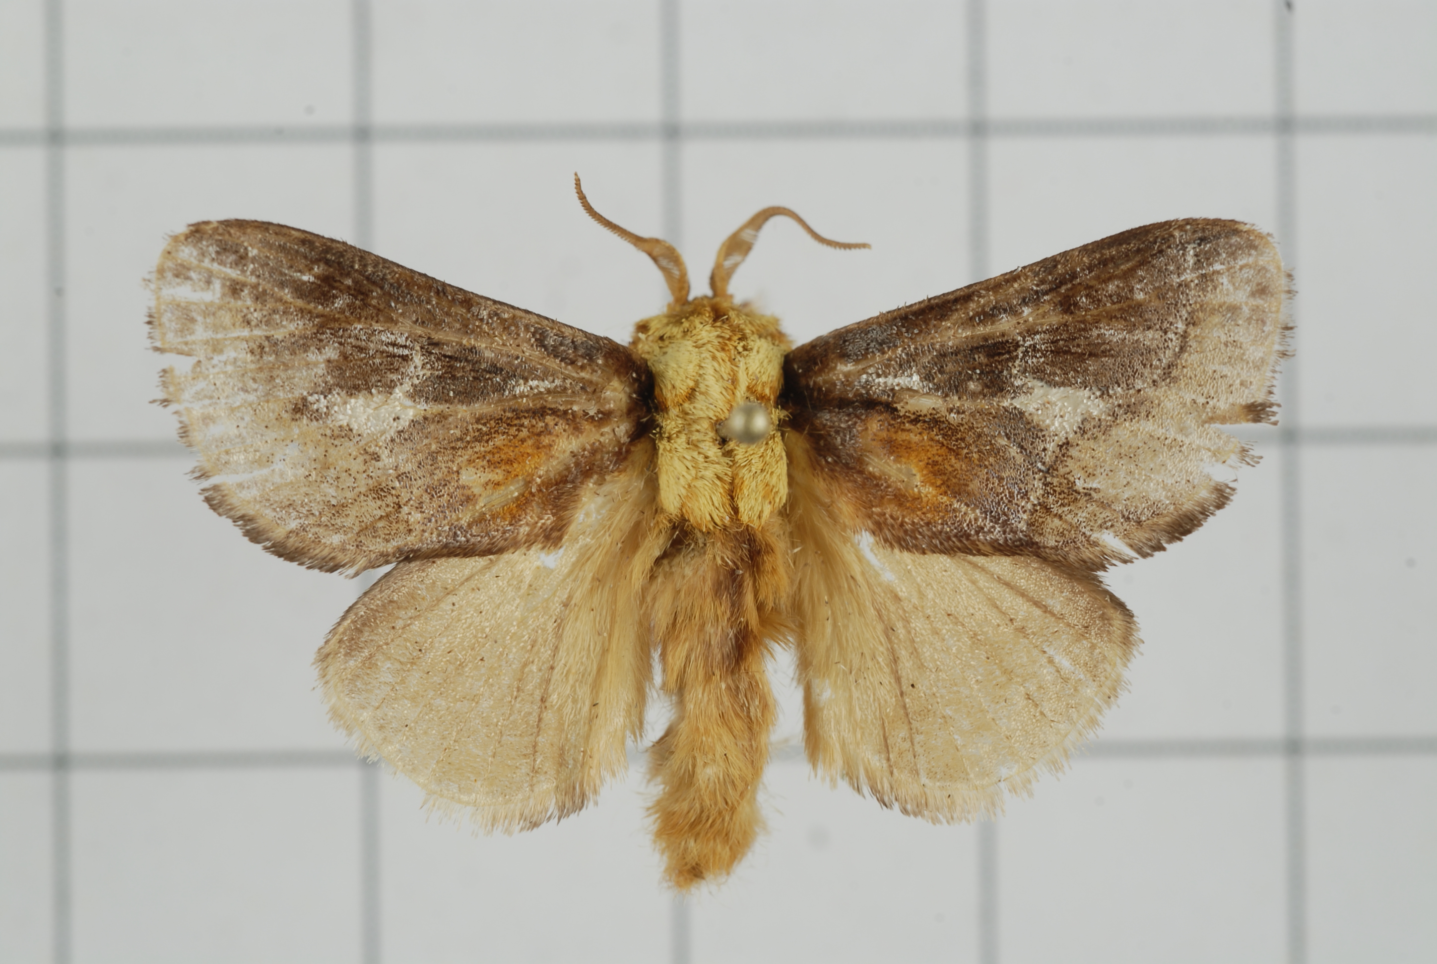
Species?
Miresa fulgida
